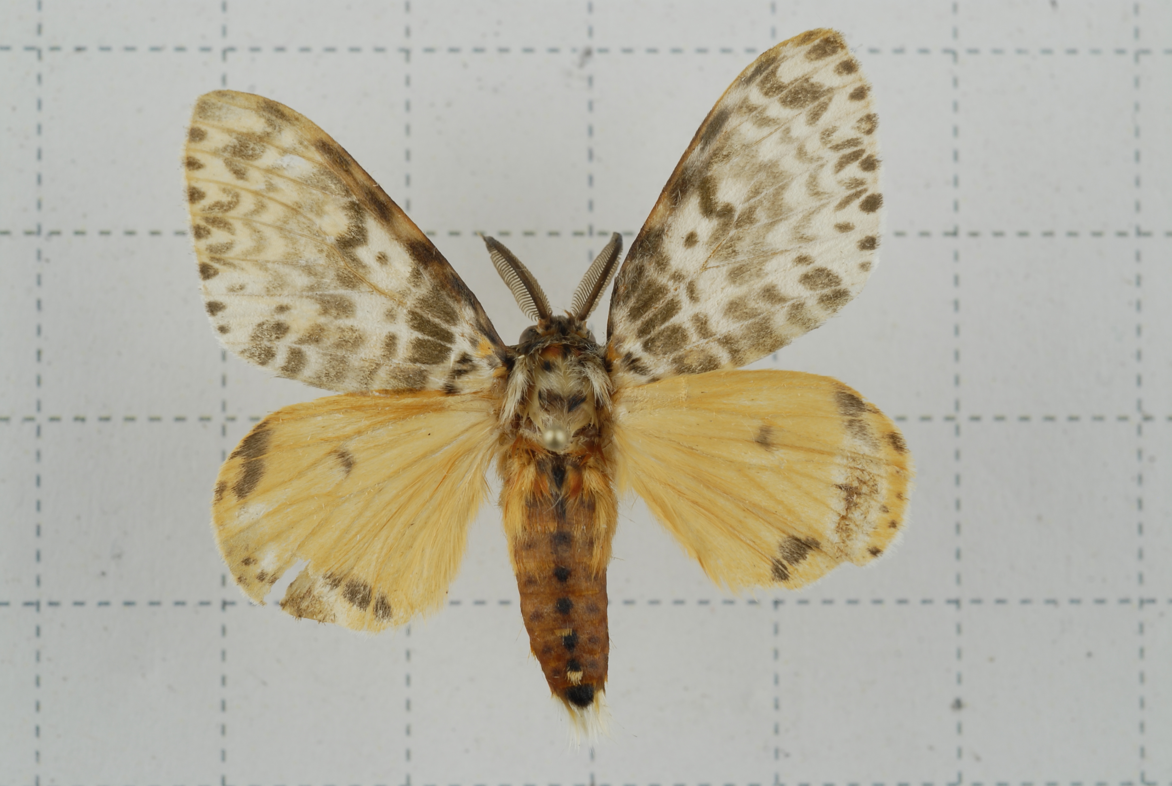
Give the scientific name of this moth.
Lymantria mathura subpallida
